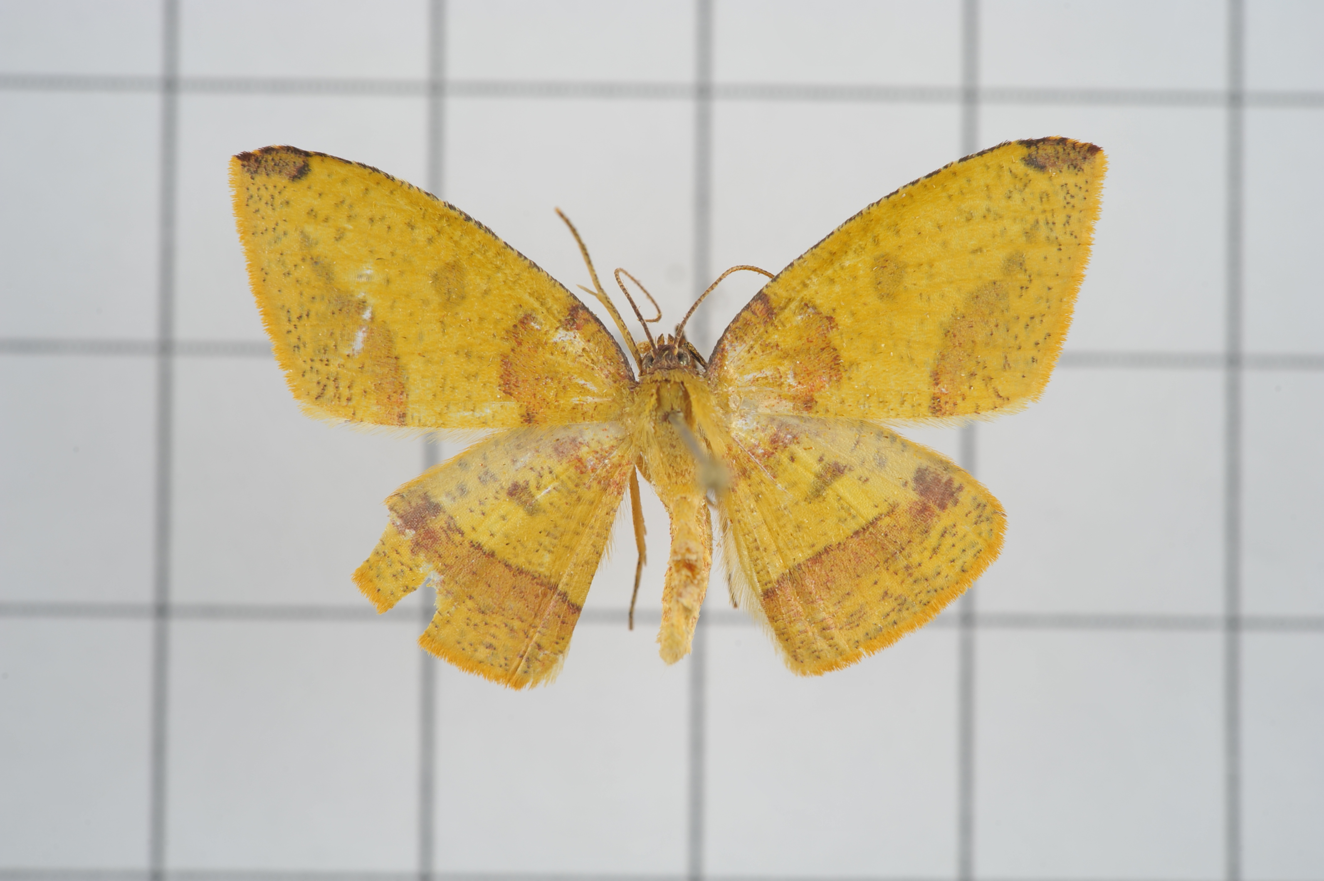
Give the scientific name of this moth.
Heterolocha coccinea
